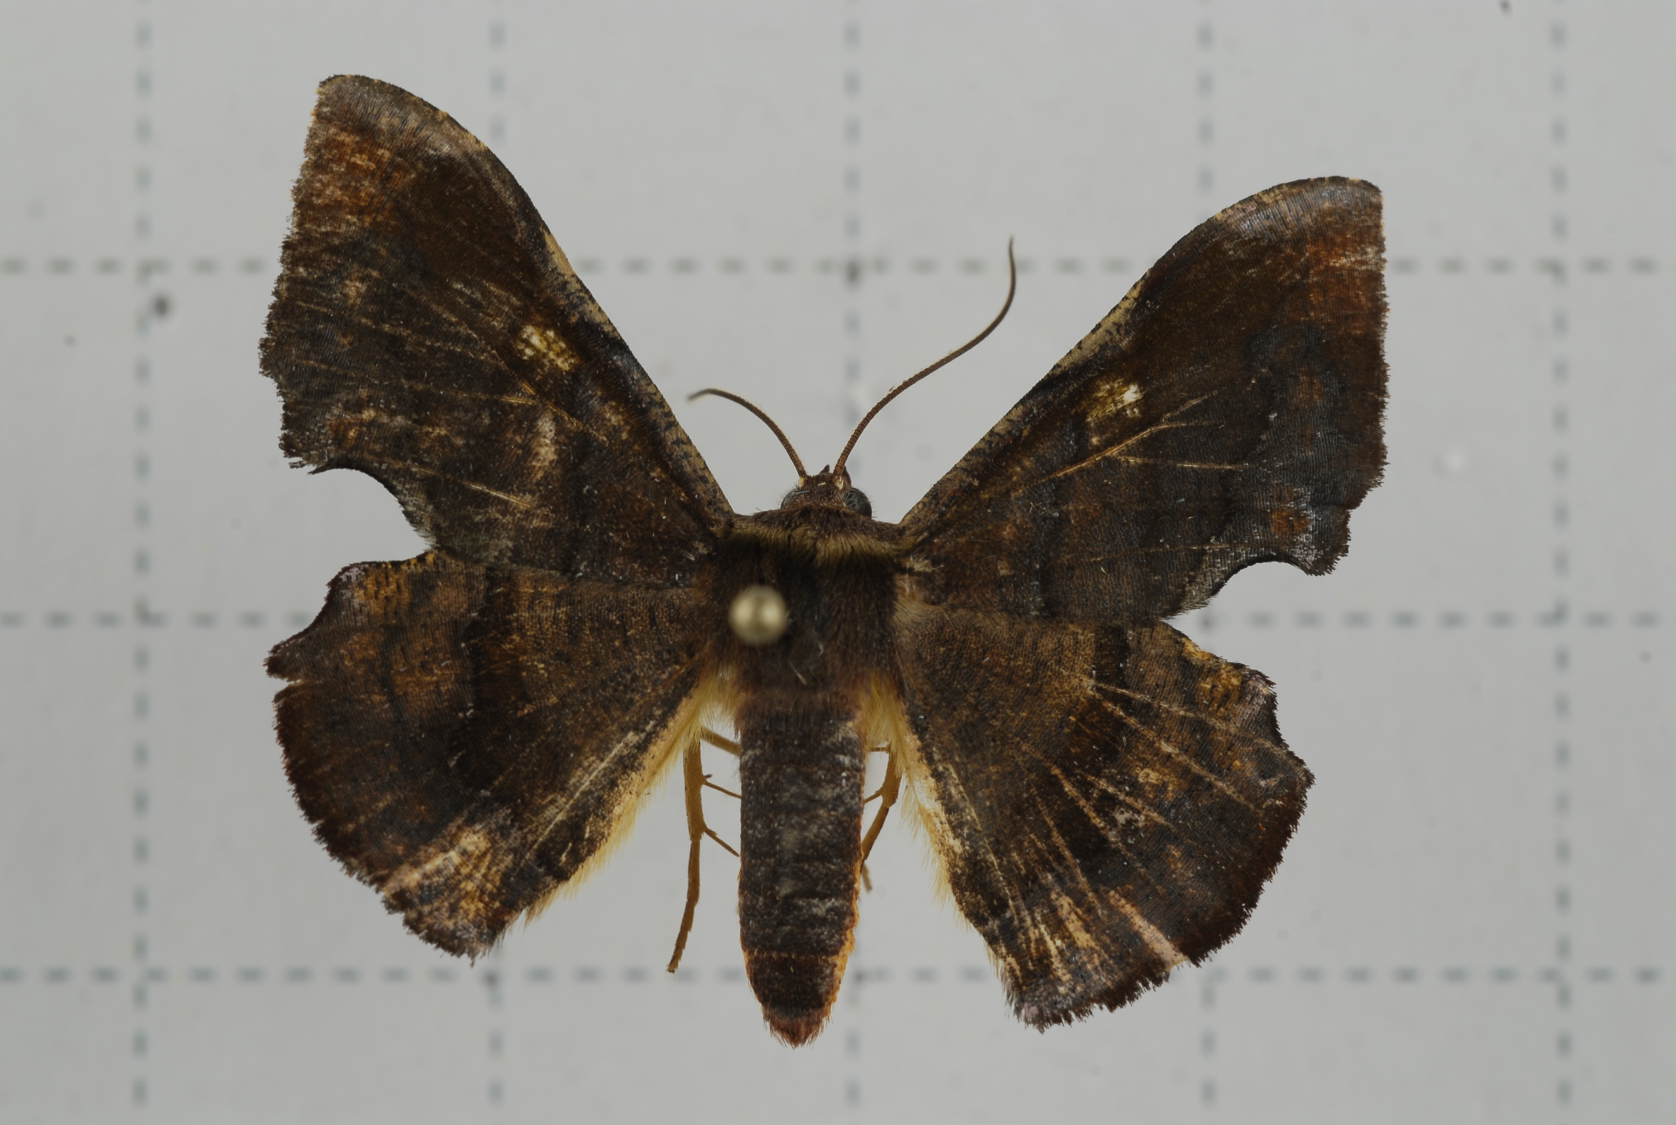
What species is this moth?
Fascellina chromataria
